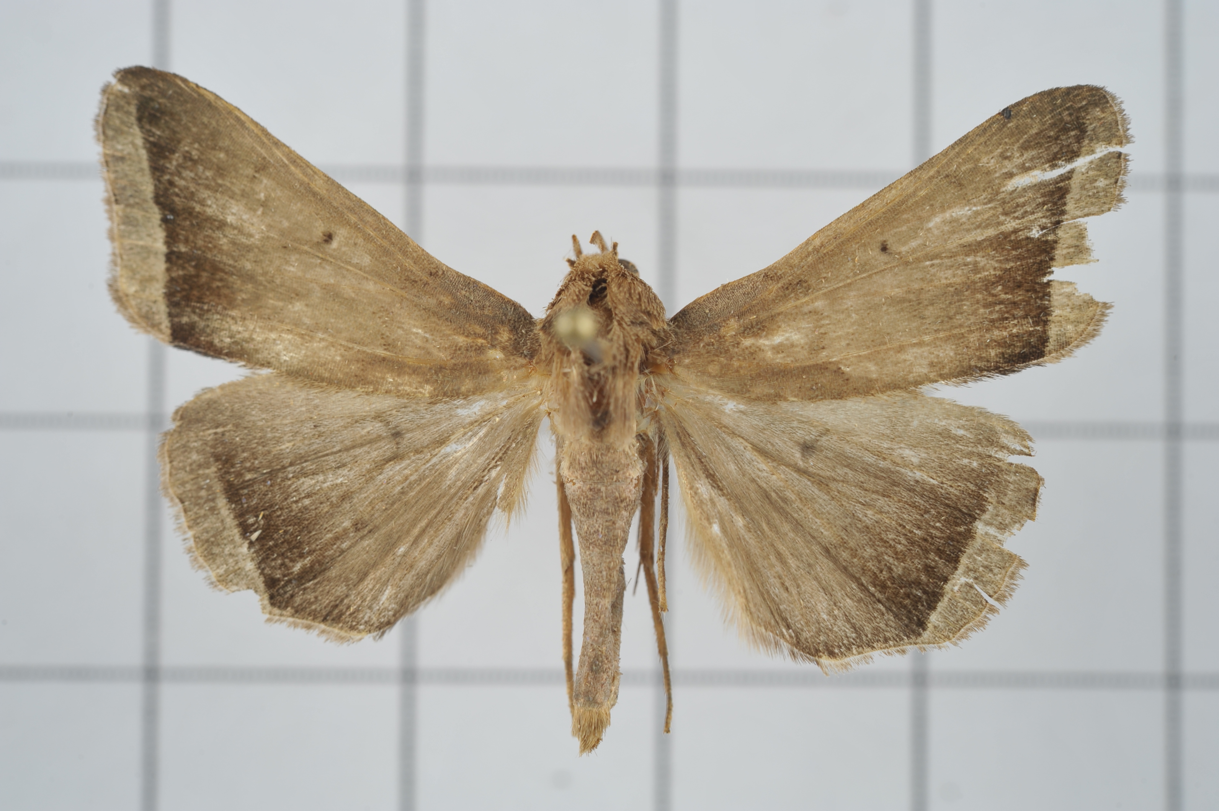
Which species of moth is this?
Simplicia bimarginata
